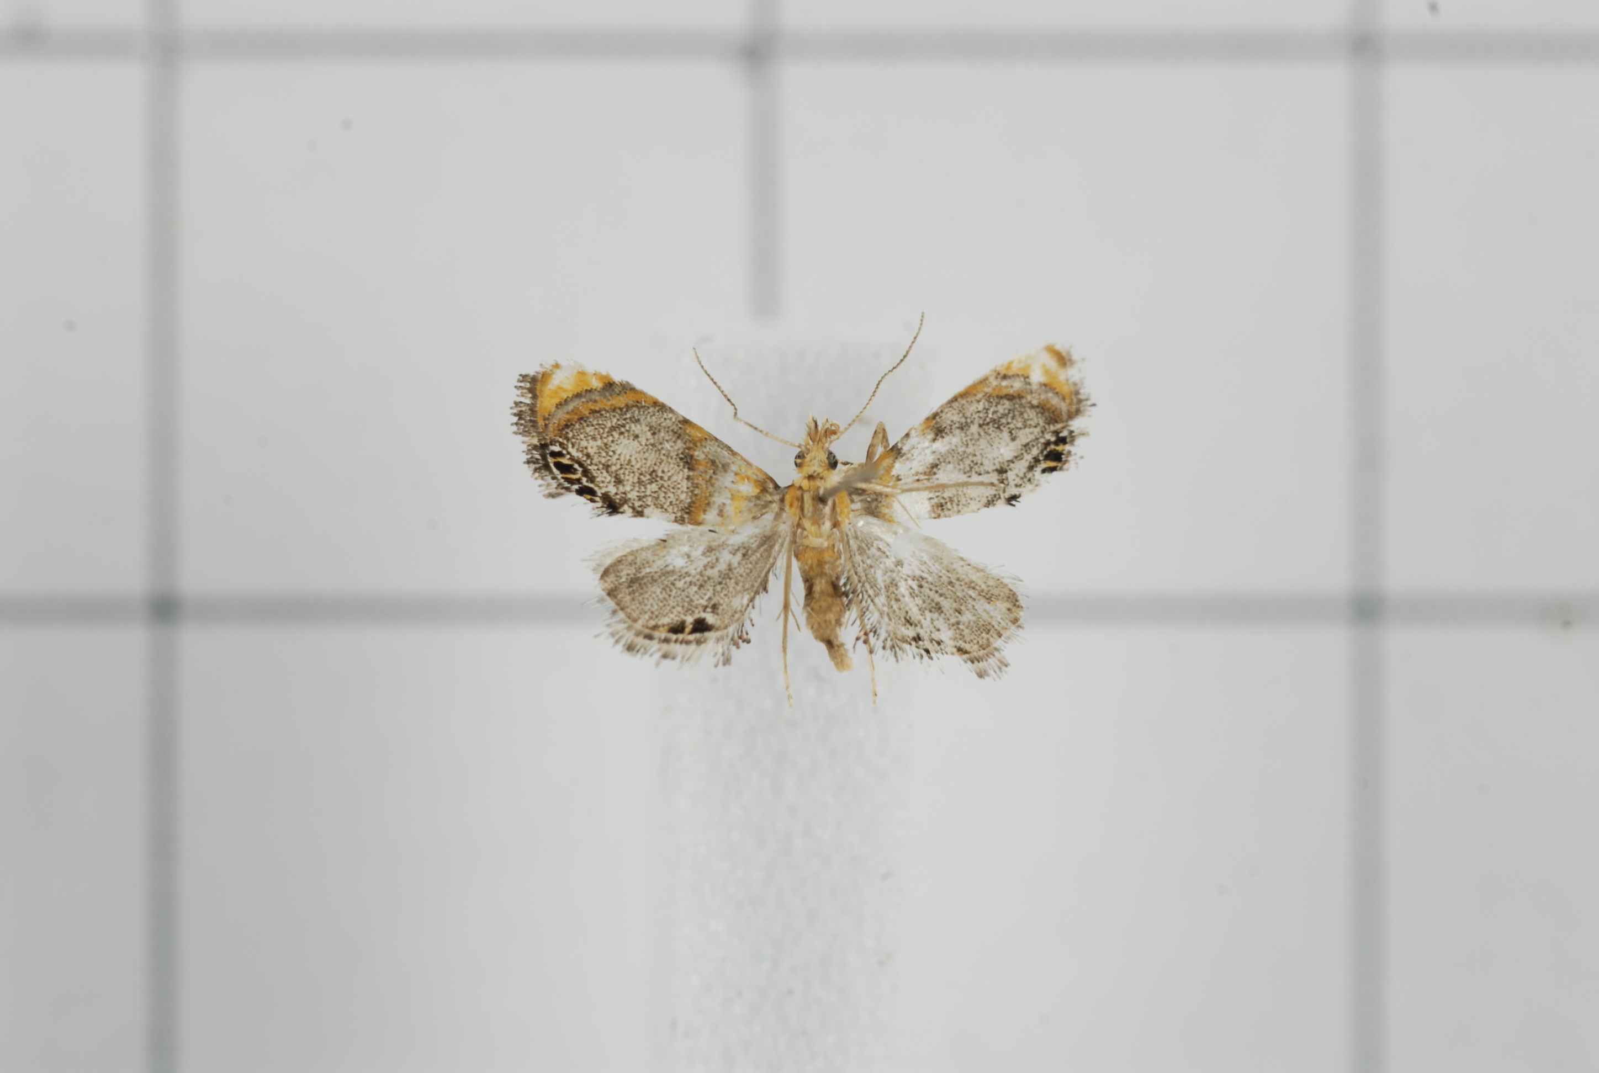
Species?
Metaeuchromius anacanthus
